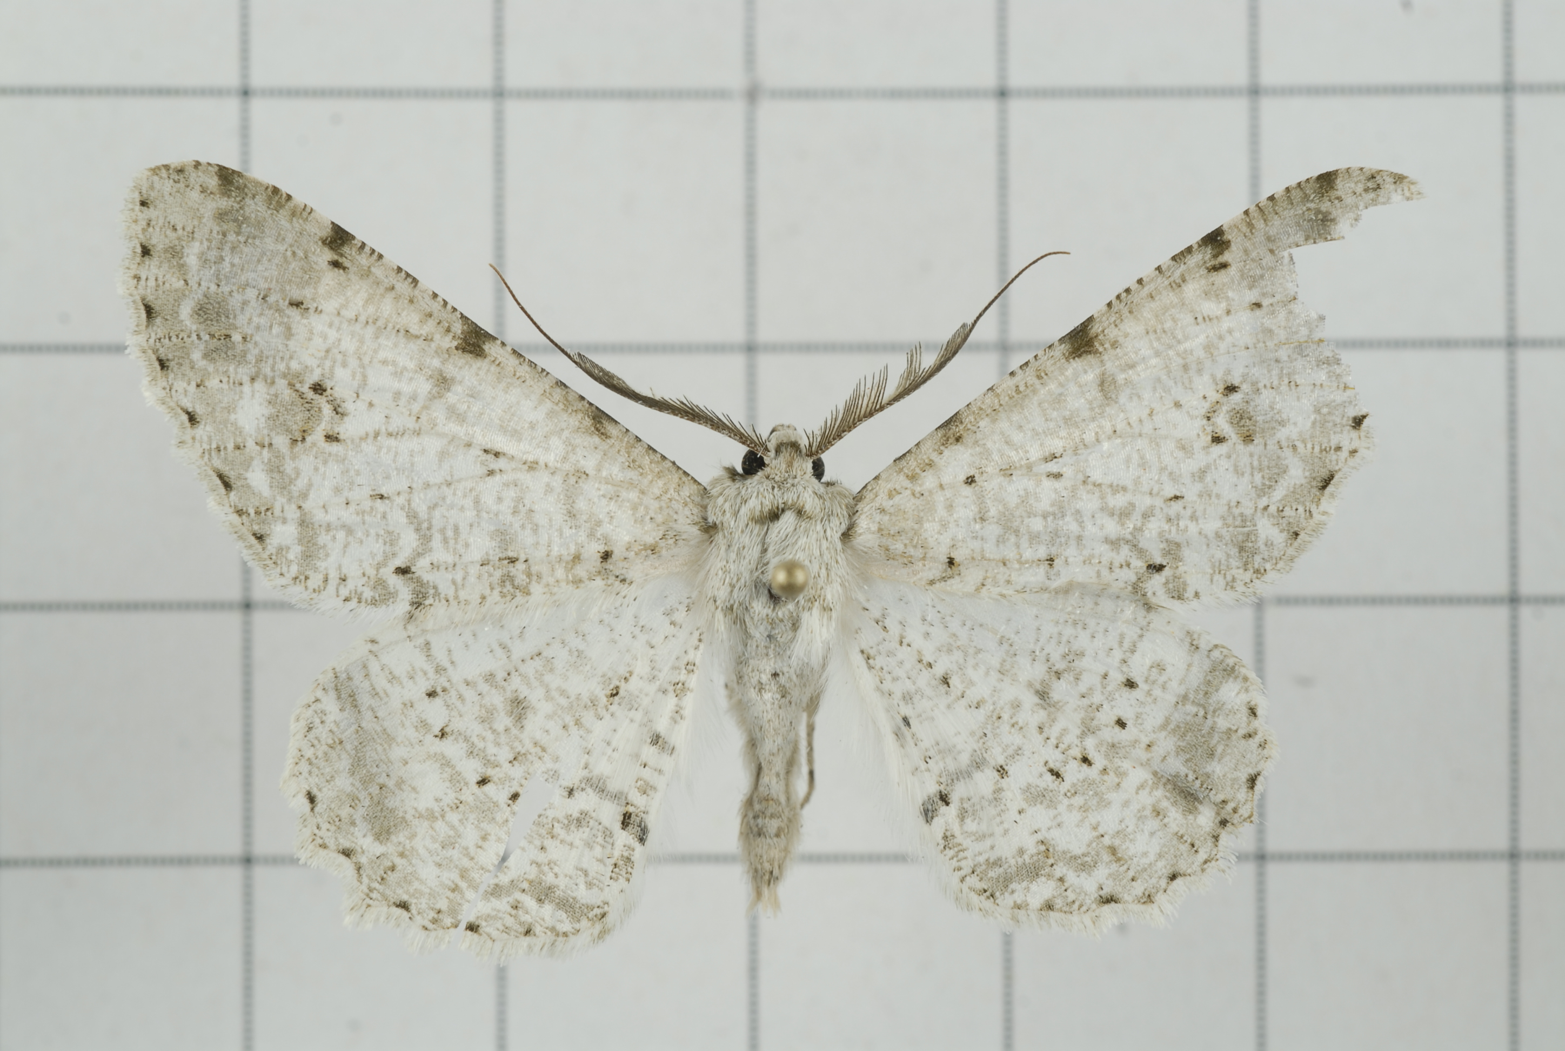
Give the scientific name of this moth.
Lassaba parvalbidaria parvalbidaria
